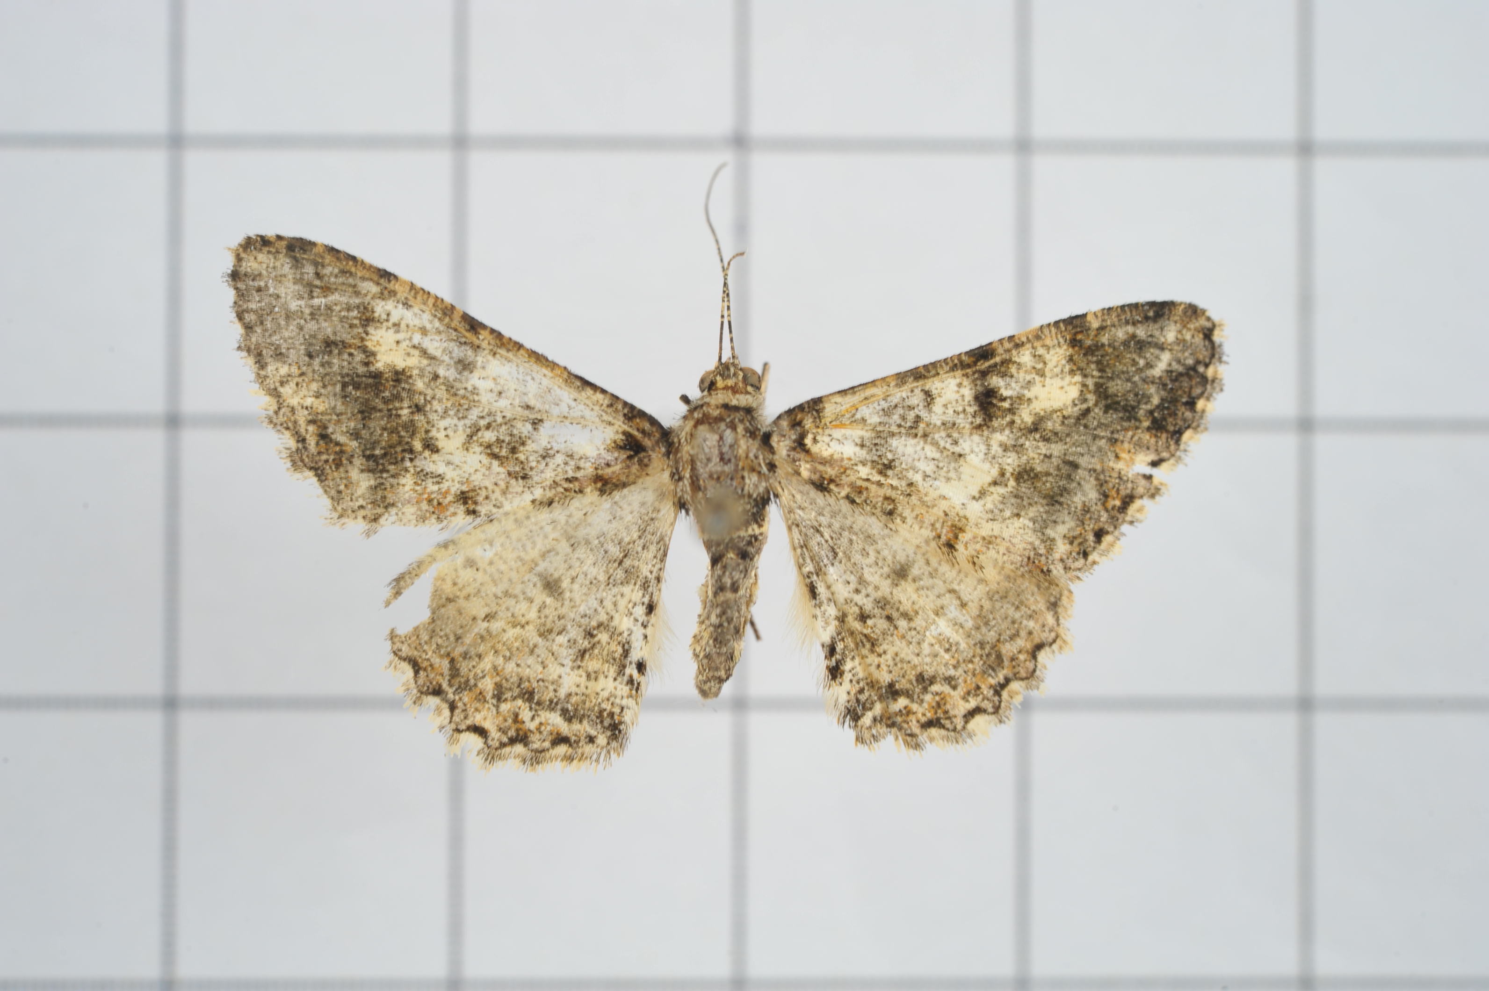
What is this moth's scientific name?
Alcis taiwanovariegata
